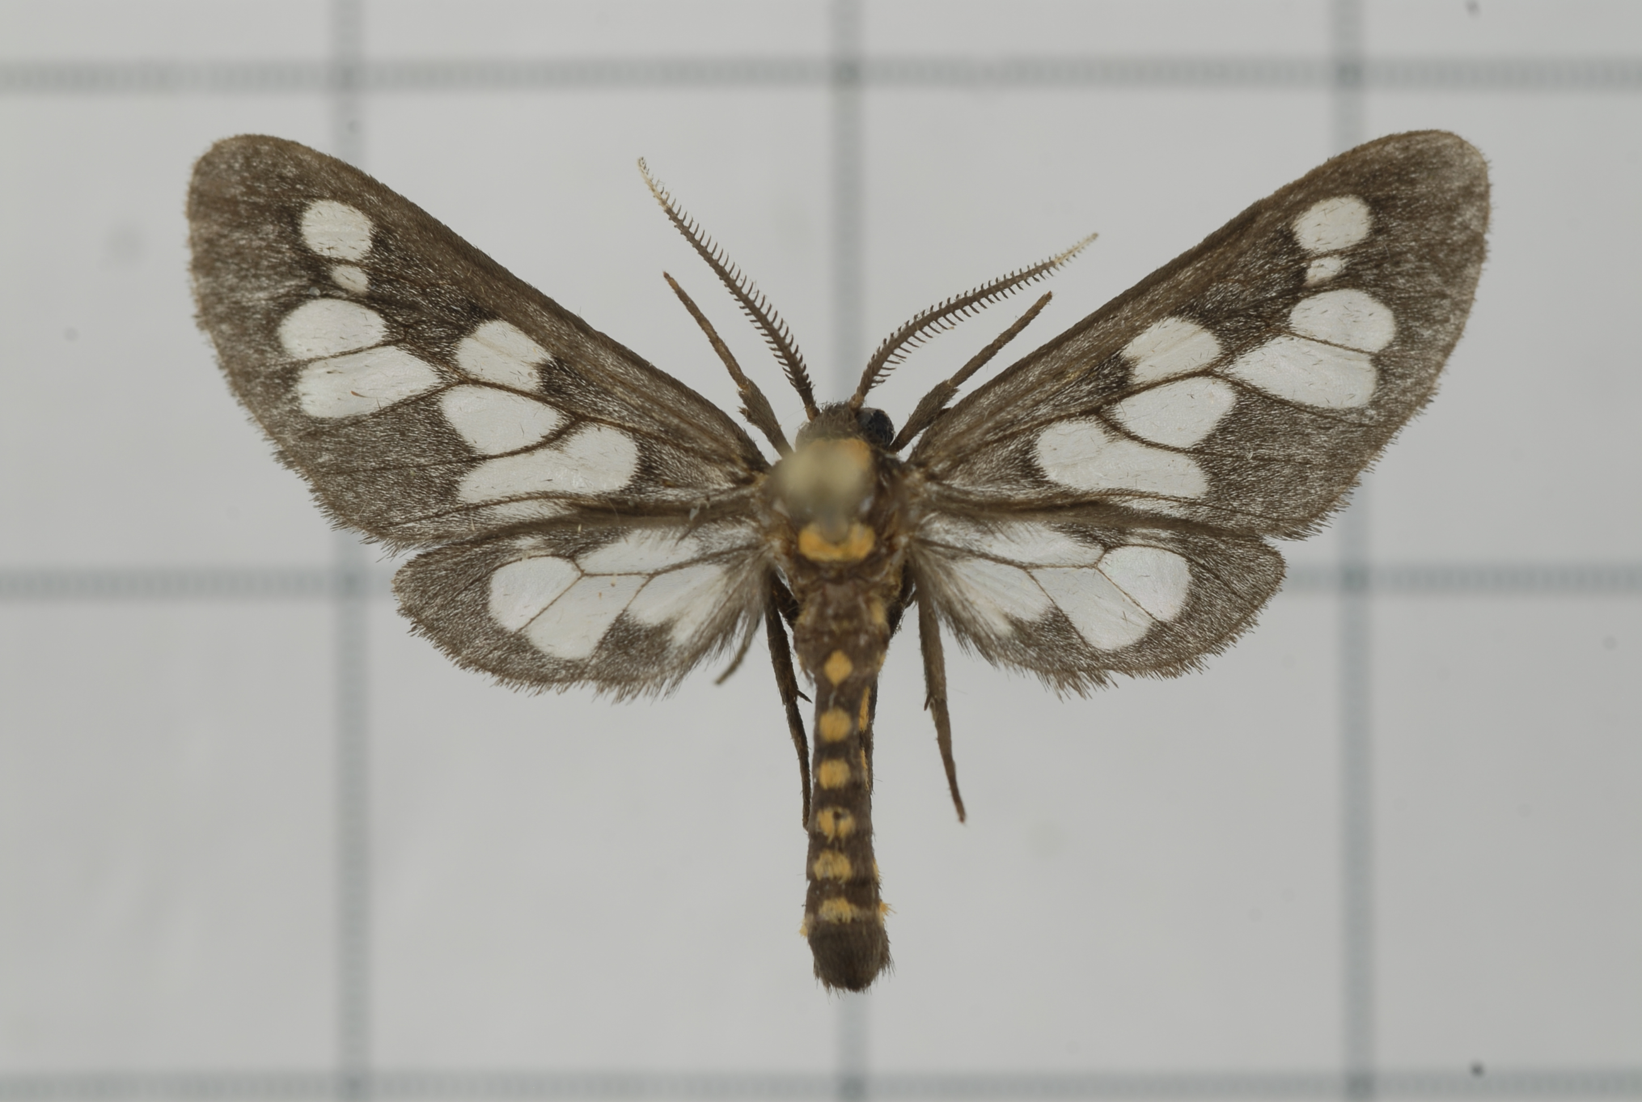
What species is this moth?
Eressa confinis finitima
